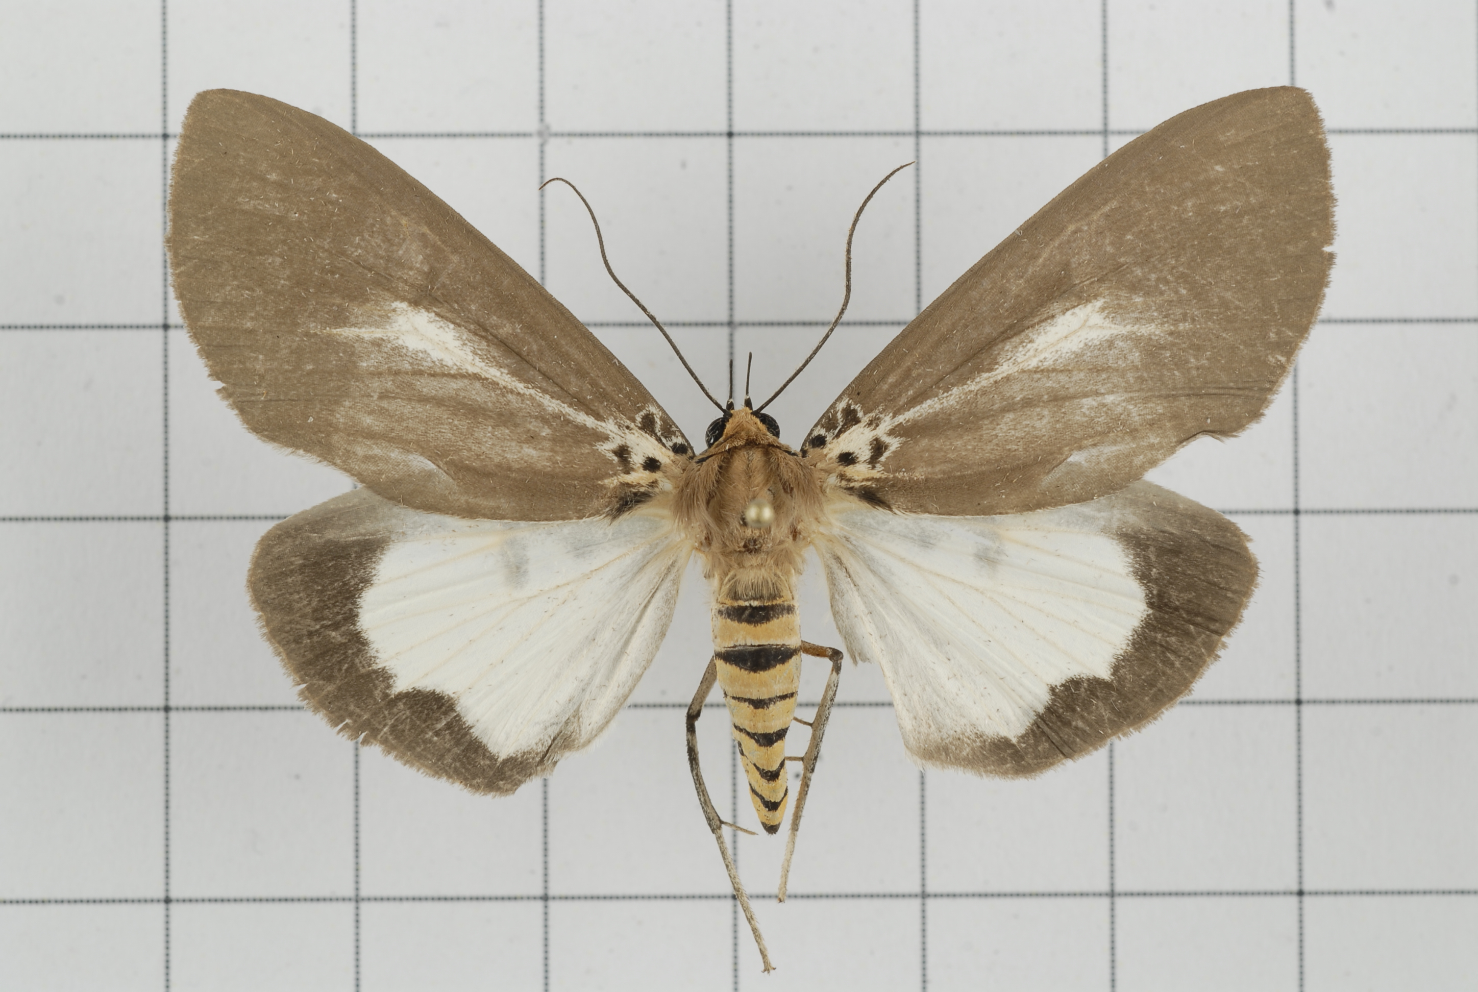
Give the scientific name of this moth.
Asota heliconia zebrina
